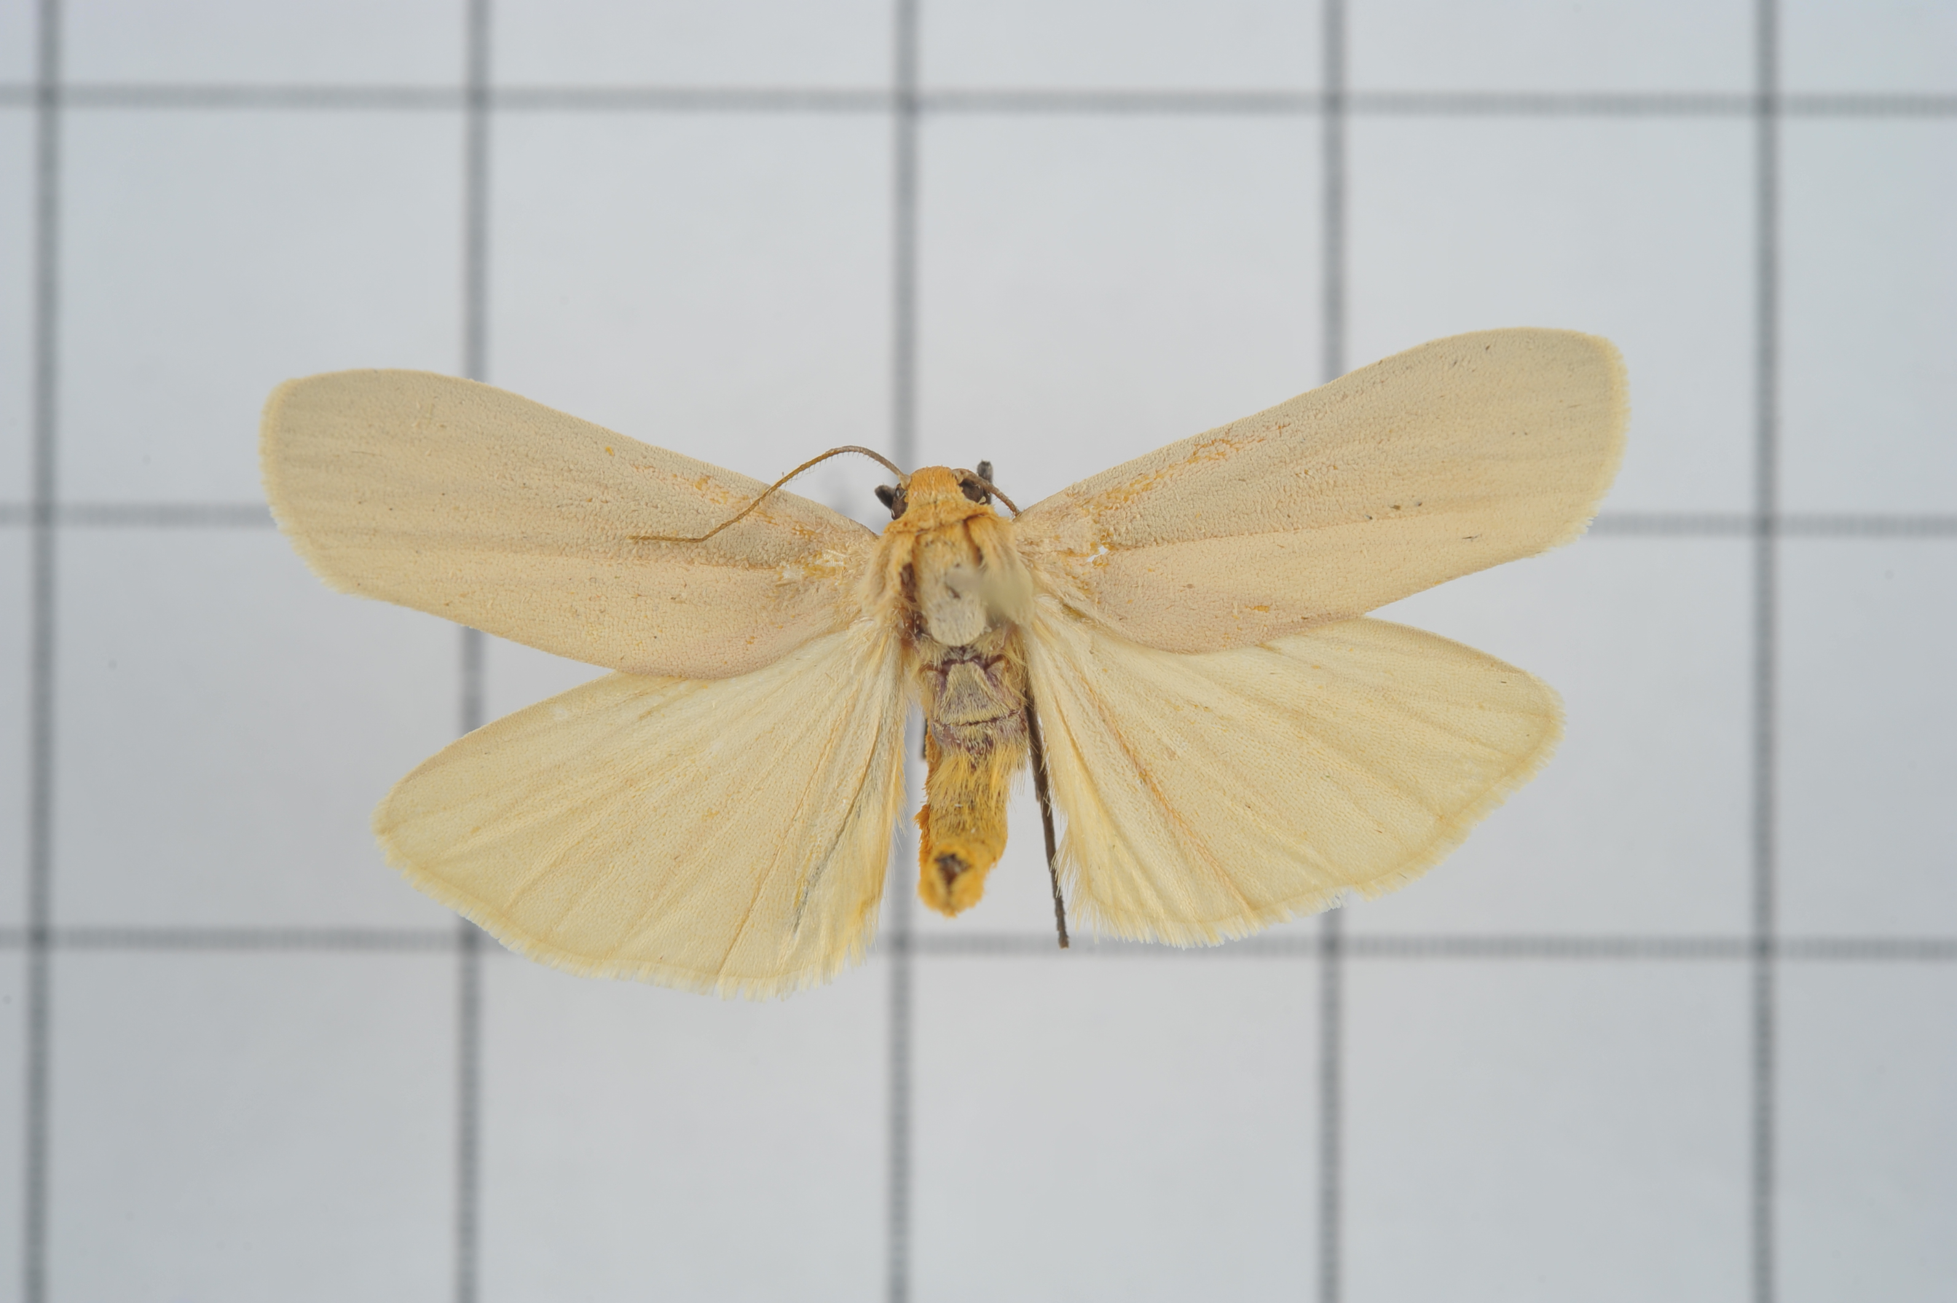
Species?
Eilema ranrunensis
